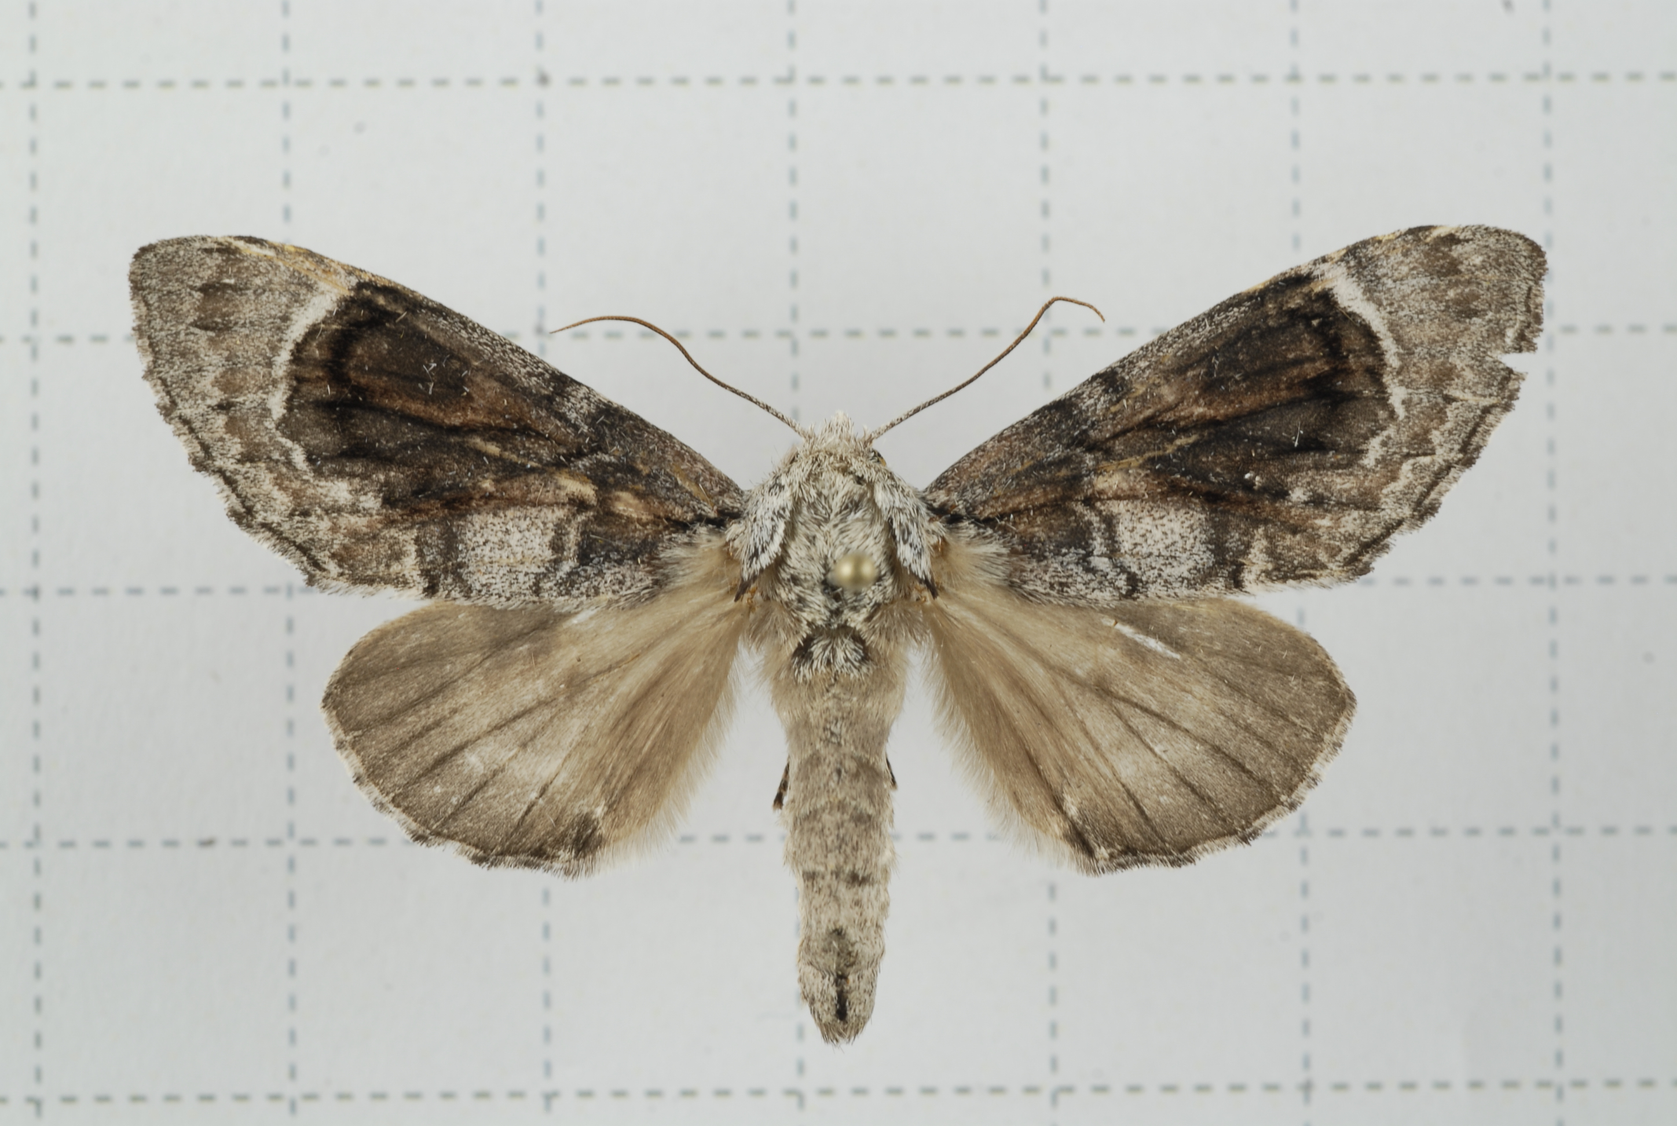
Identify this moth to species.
Fentonia baibarana
